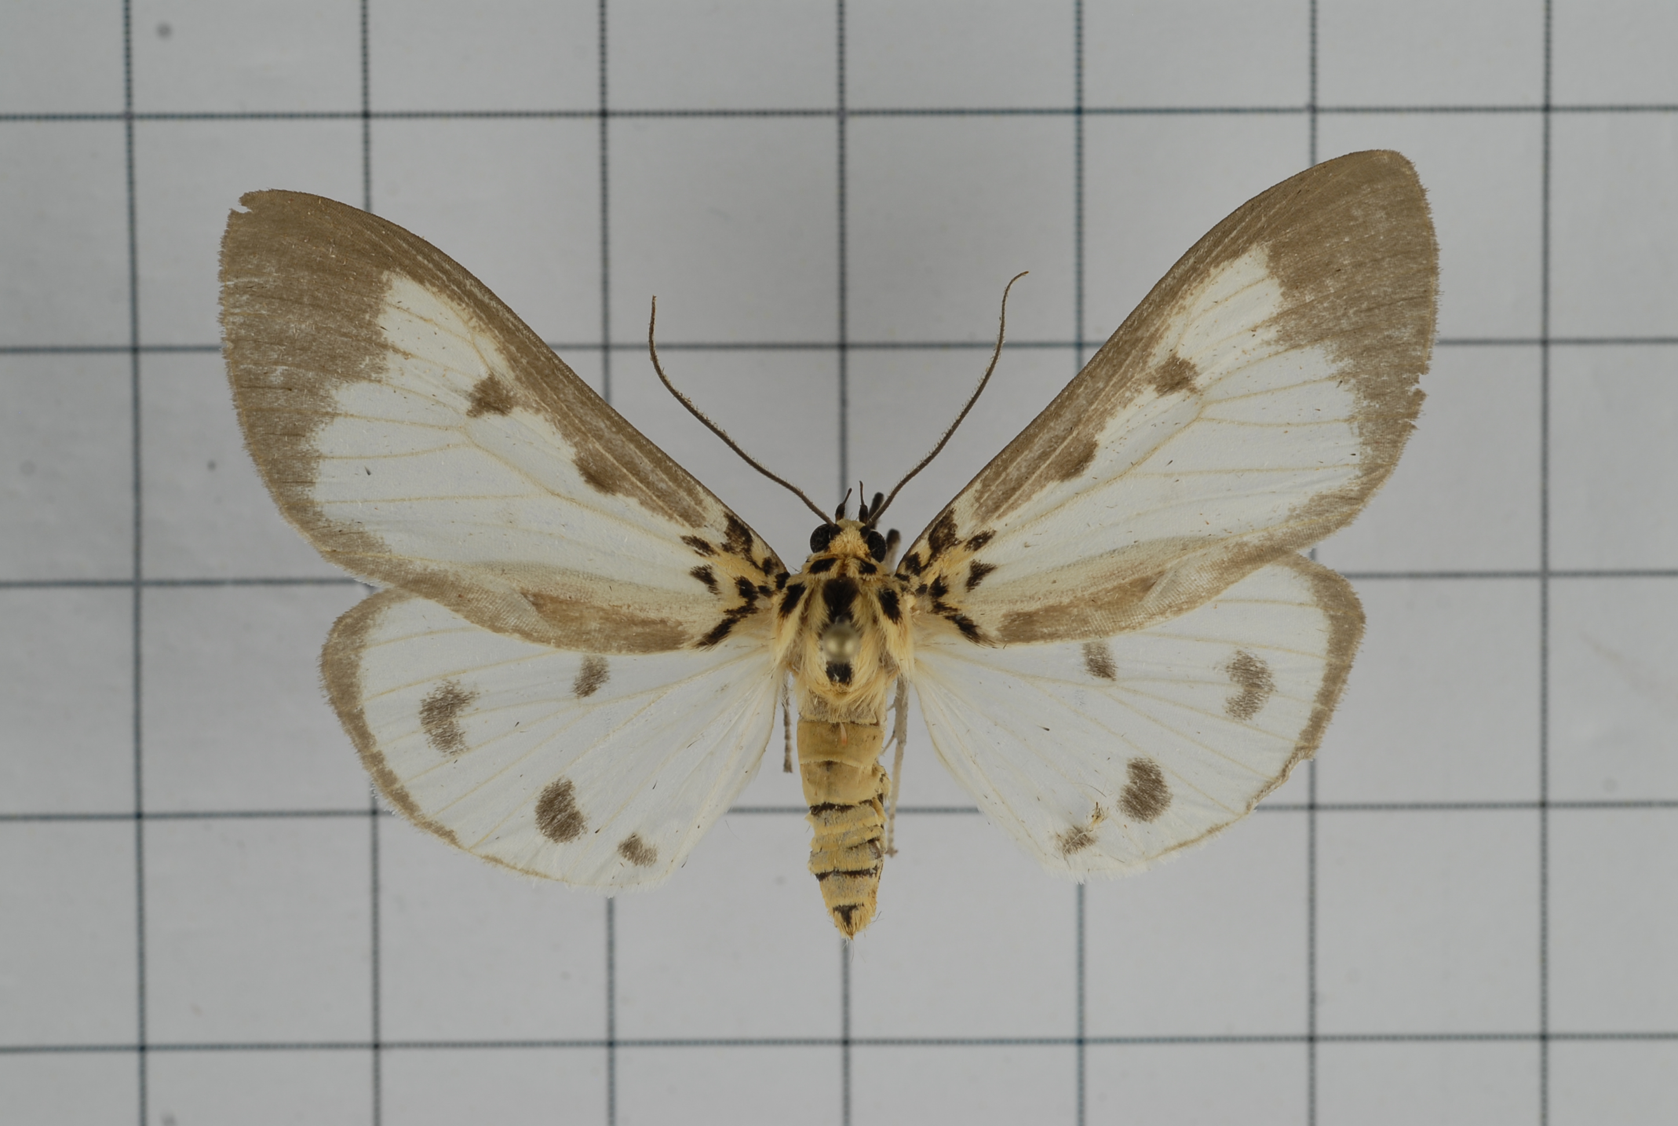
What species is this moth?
Asota plana lacteata
